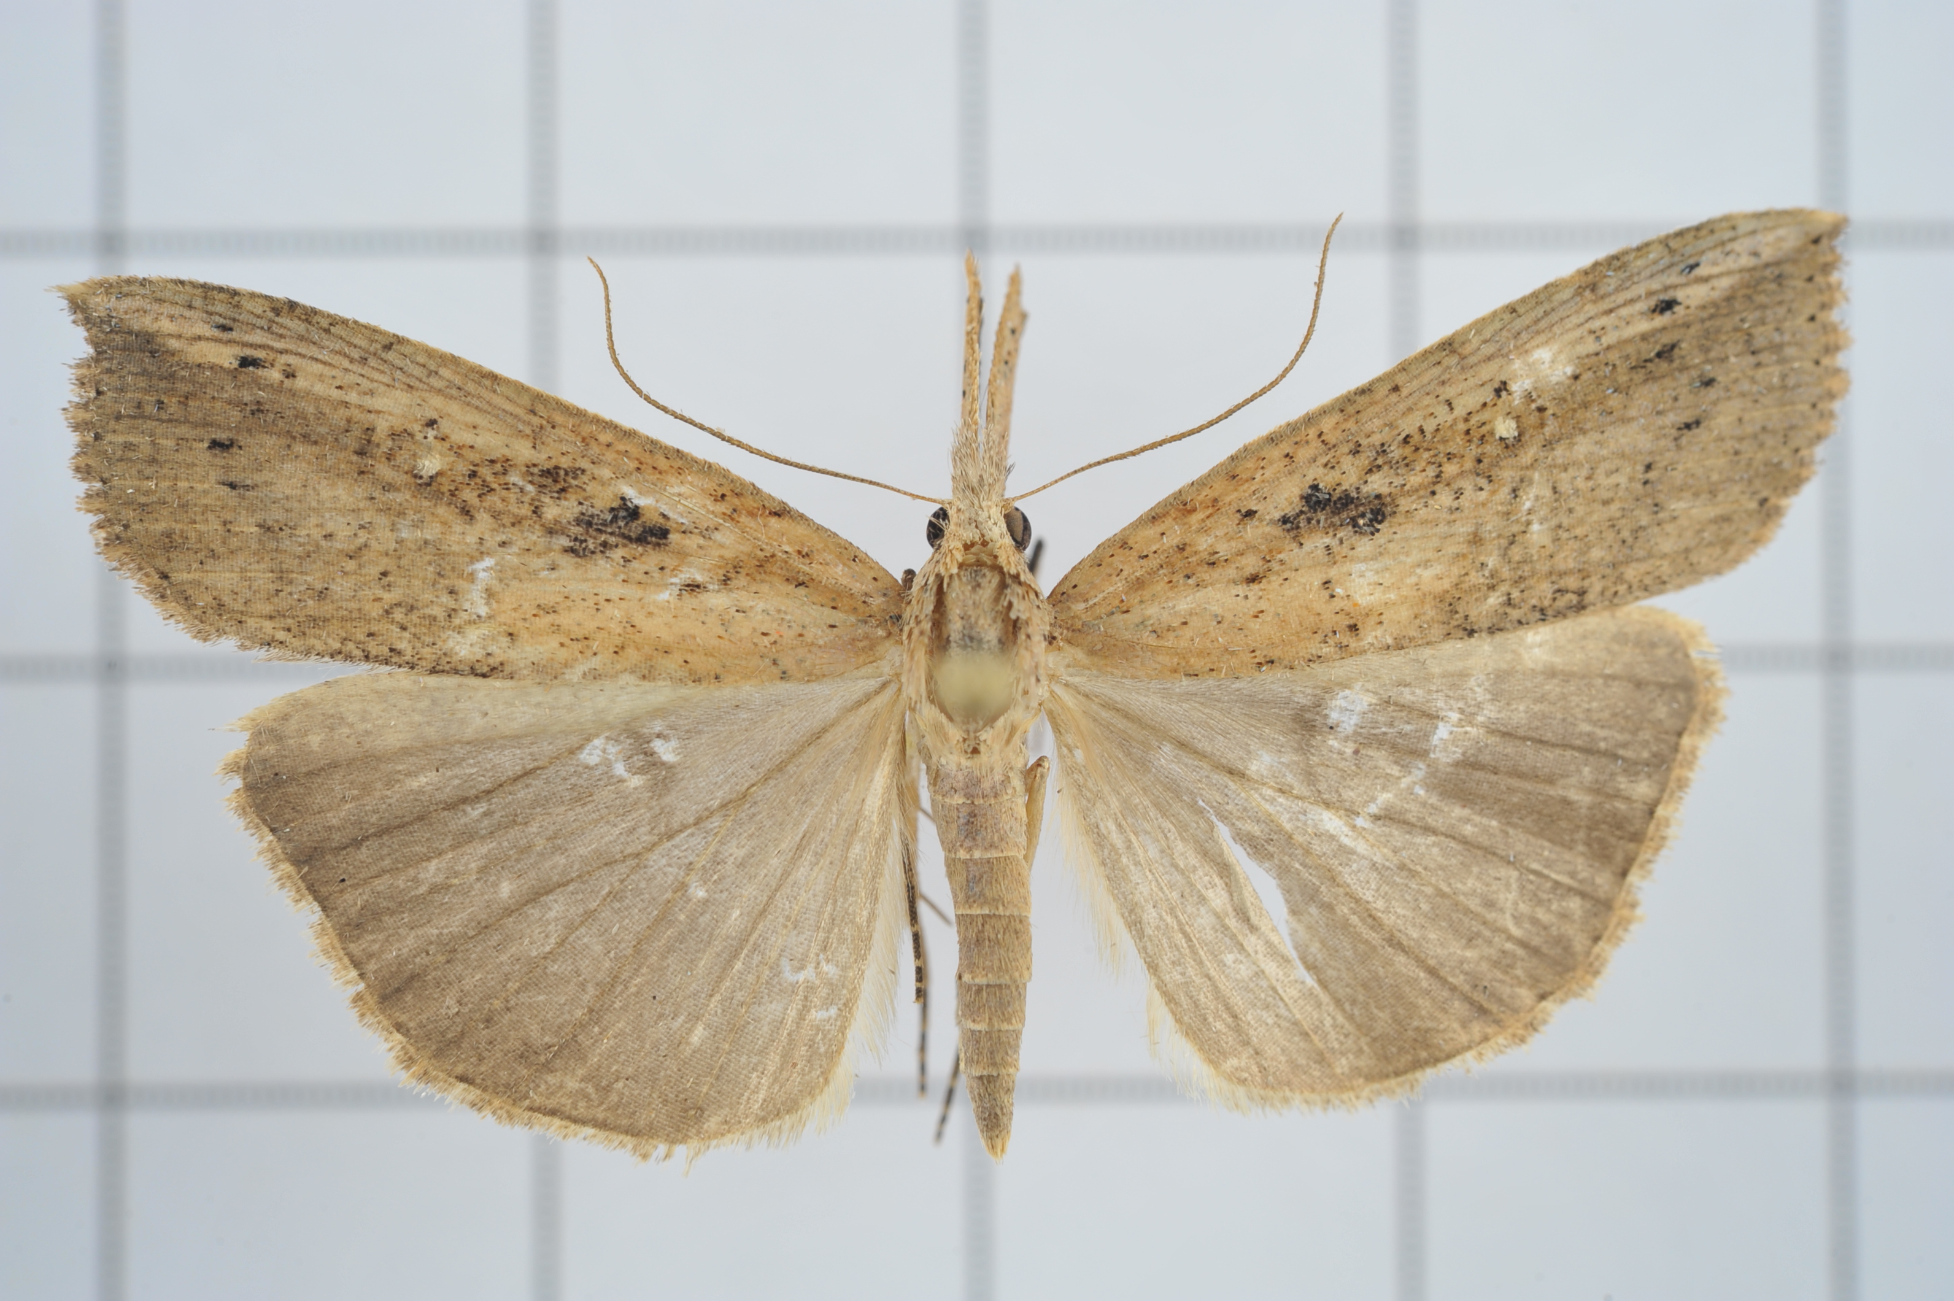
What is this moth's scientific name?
Hypena longipennis
